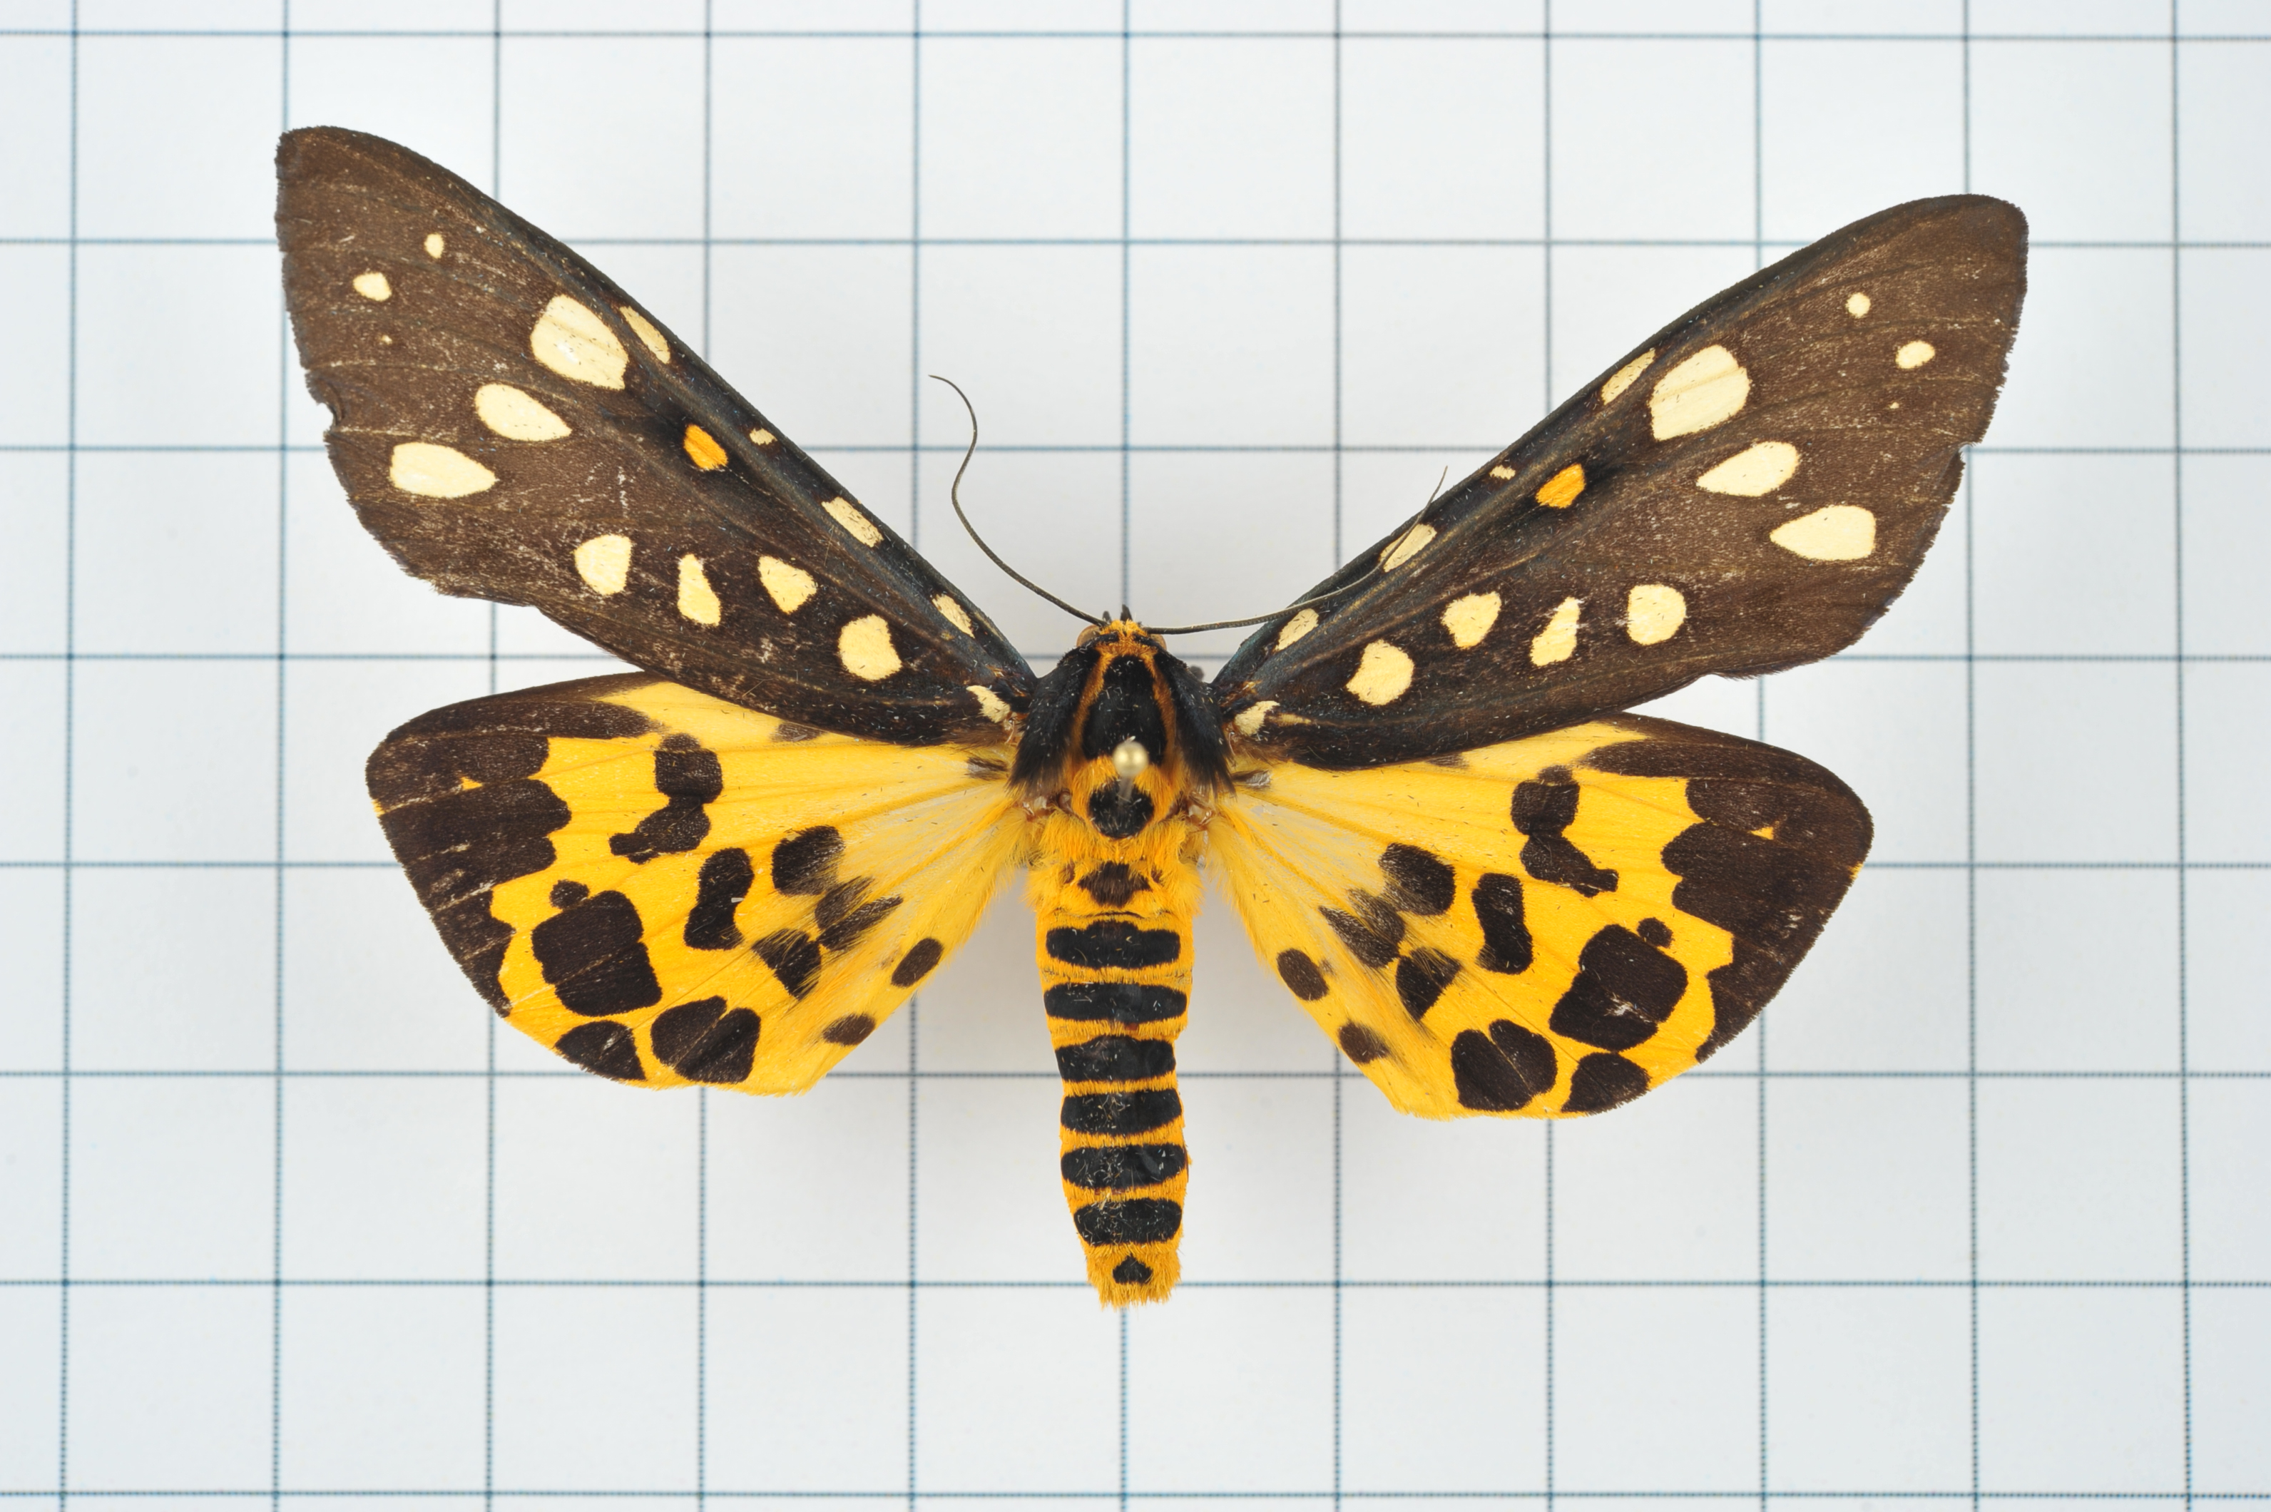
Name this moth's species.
Aglaomorpha histrio formosana
